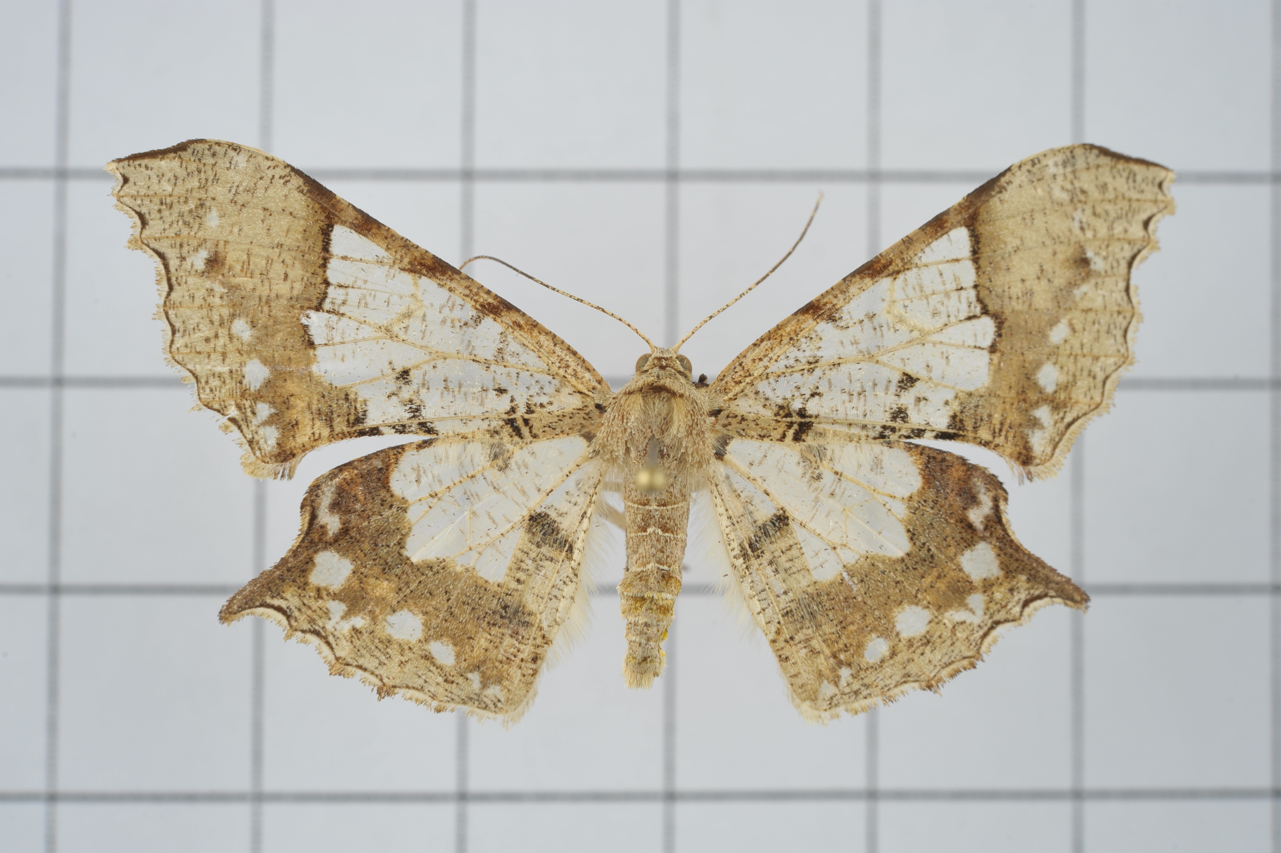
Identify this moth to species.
Krananda semihyalina
